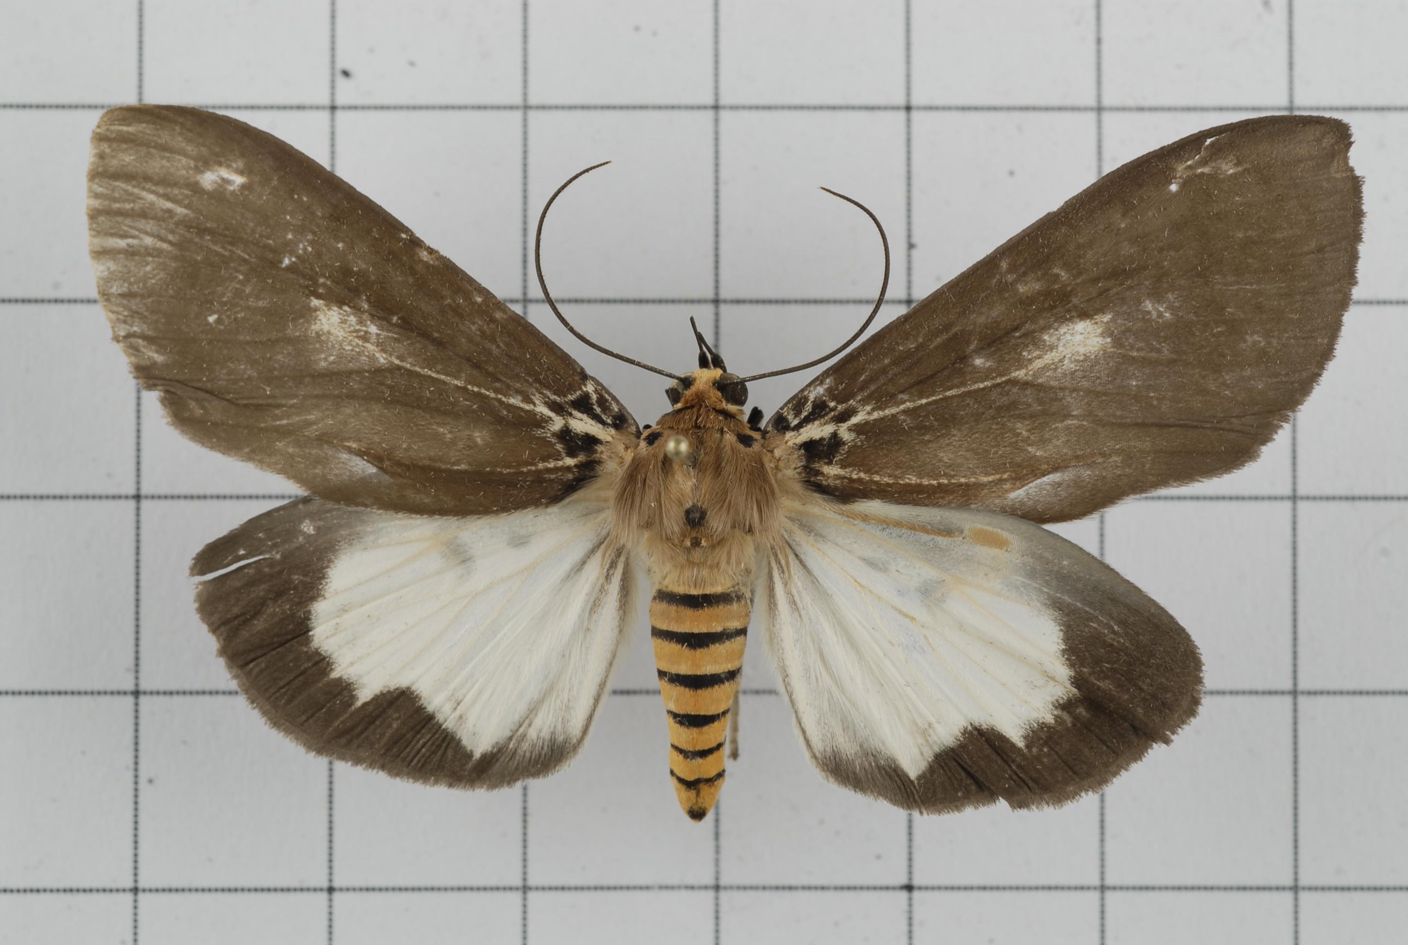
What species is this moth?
Asota heliconia zebrina
